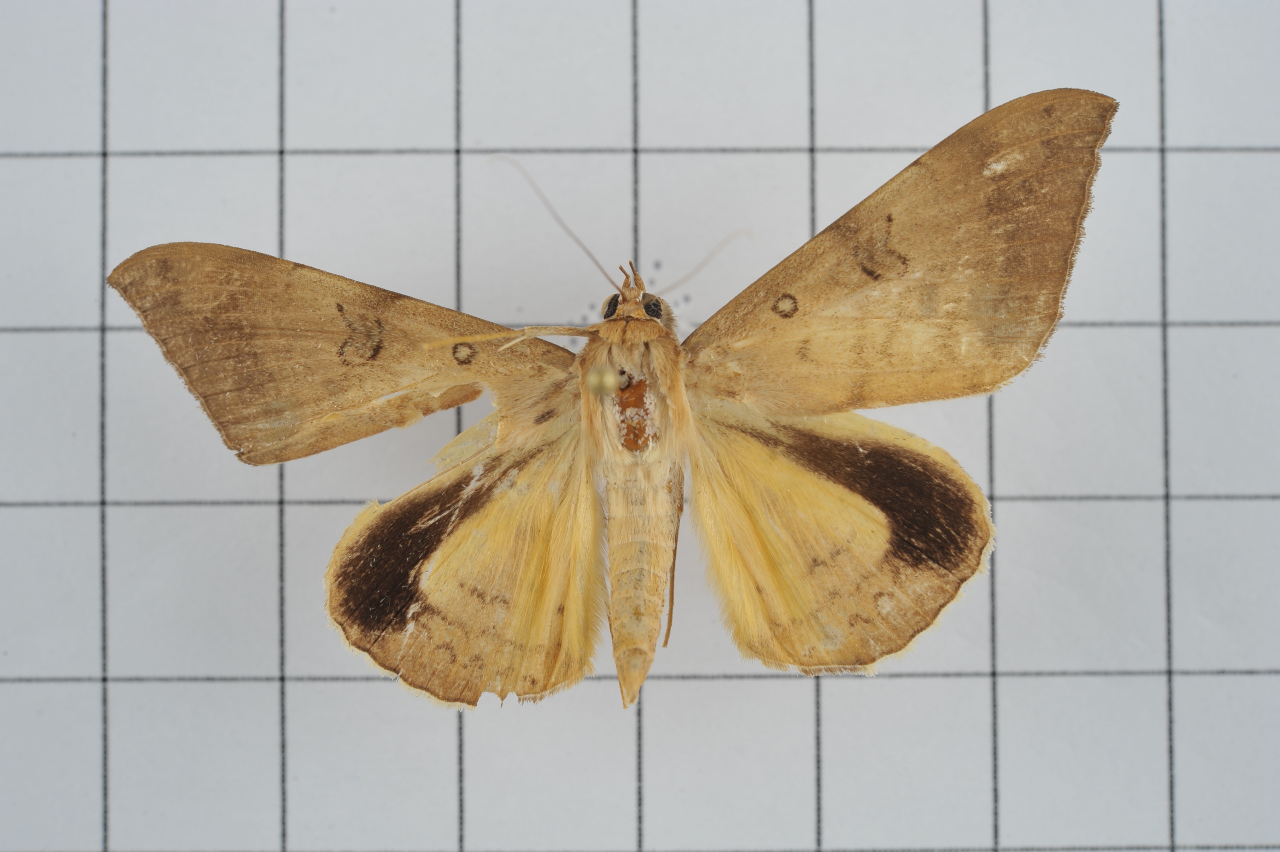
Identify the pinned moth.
Oxyodes scrobiculata
